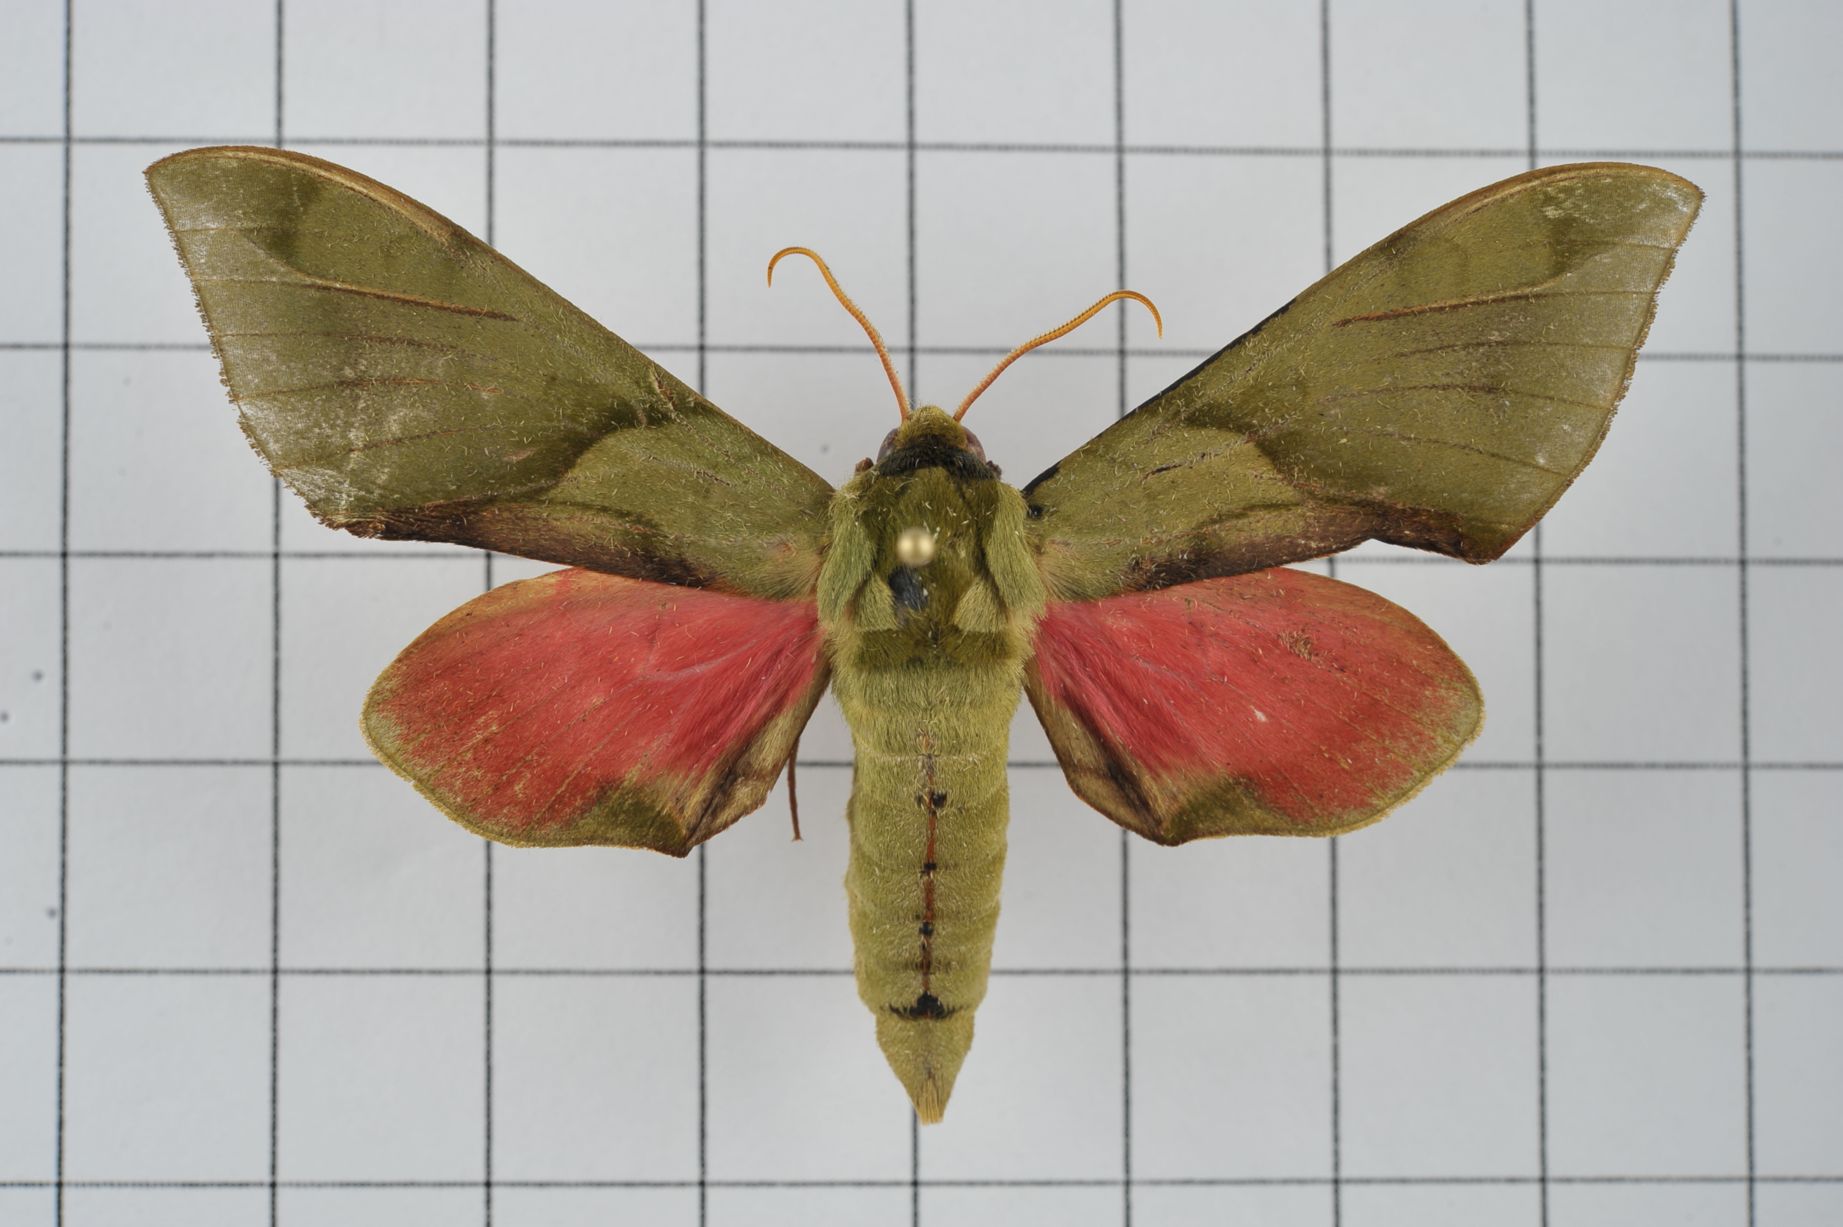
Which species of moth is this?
Callambulyx tatarinovii formosana
